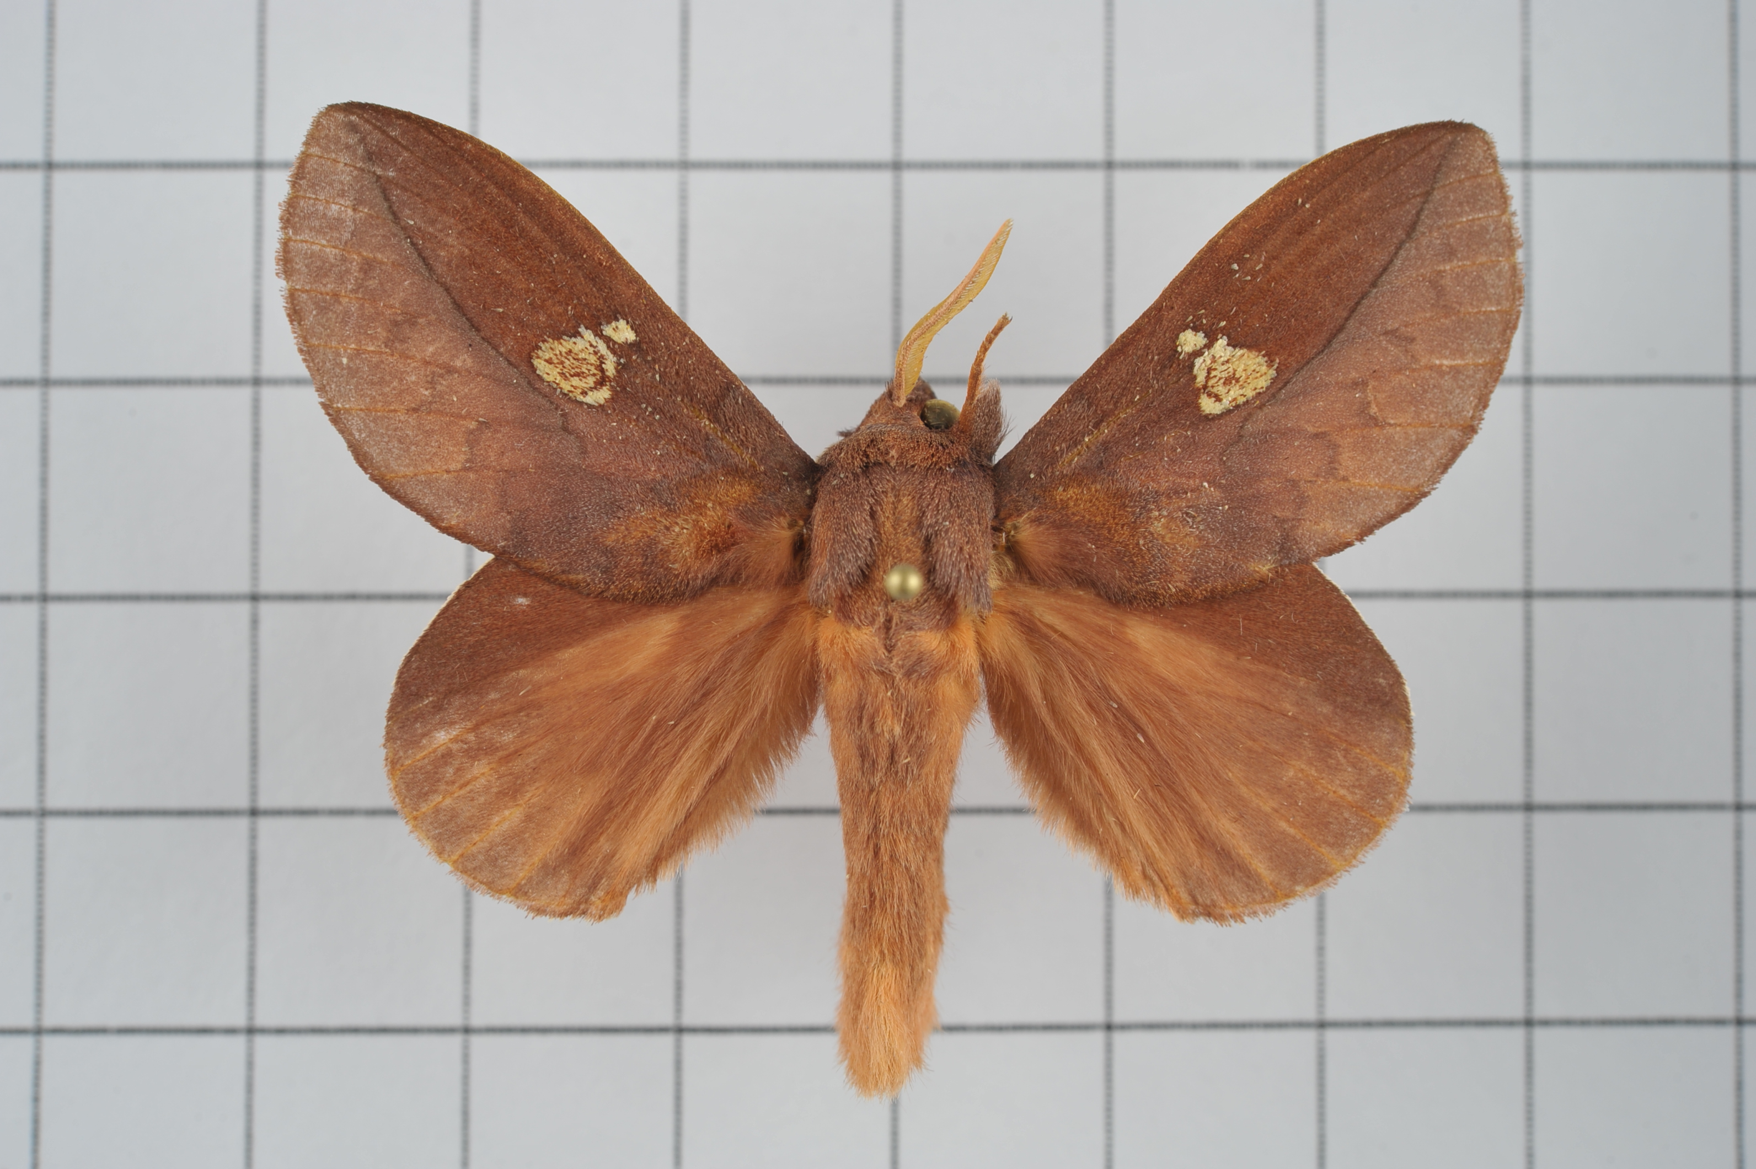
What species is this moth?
Euthrix laeta arina
